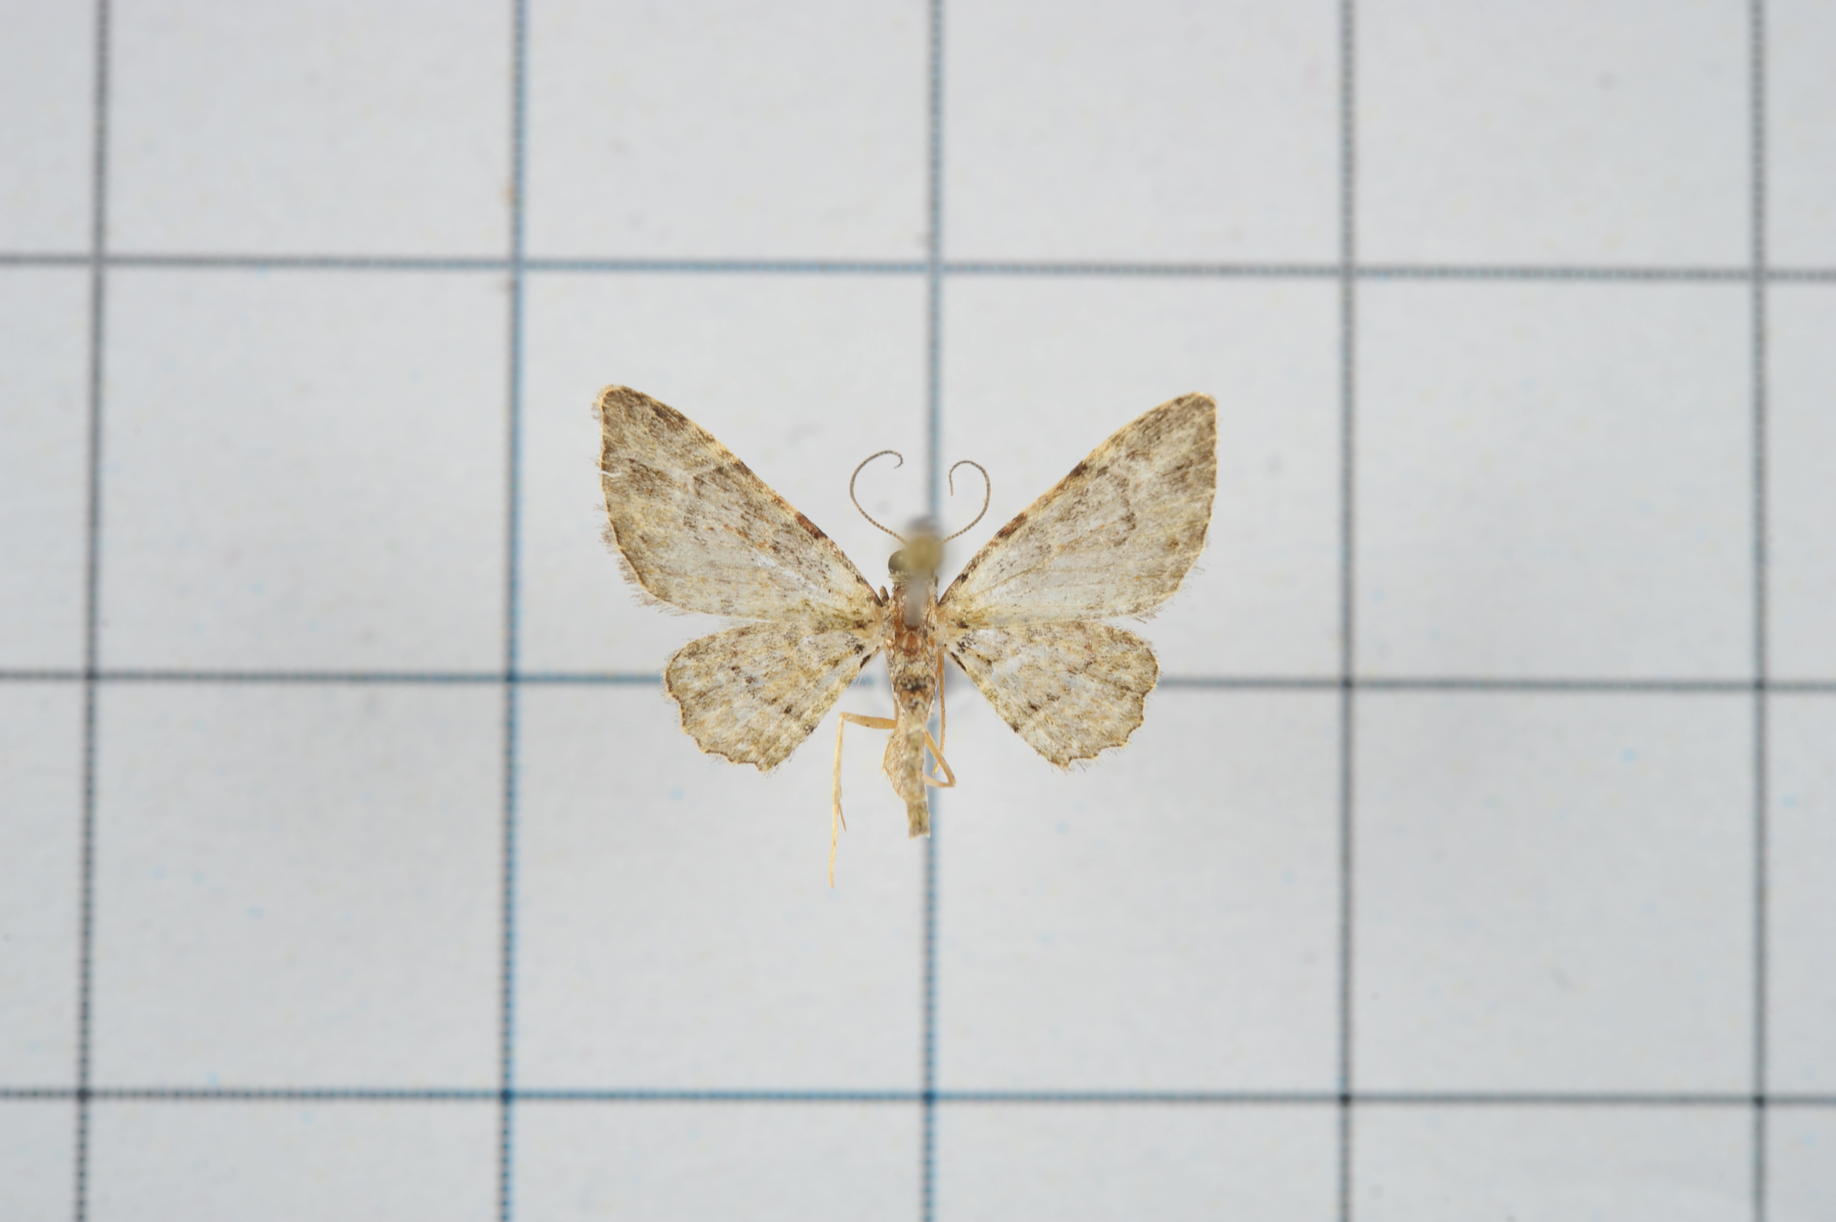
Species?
Calluga costalis
